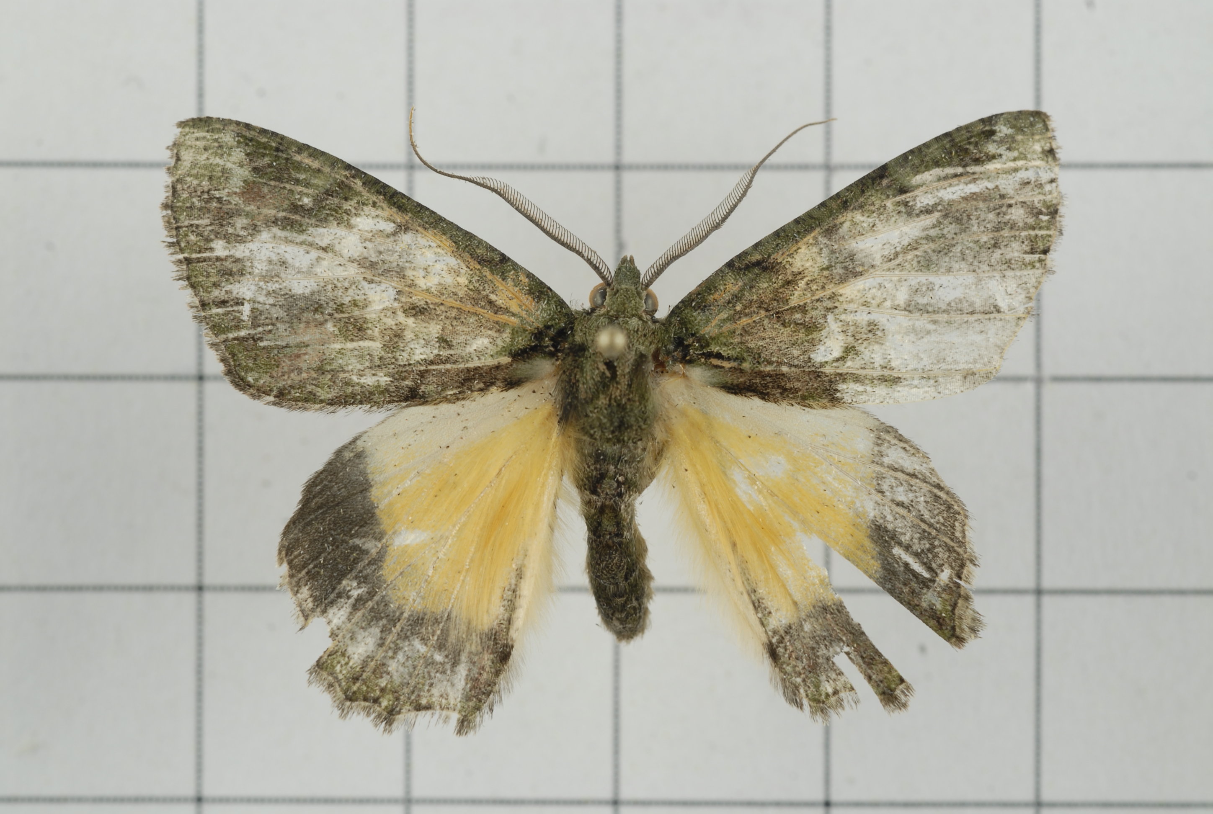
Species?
Dindica wilemani
